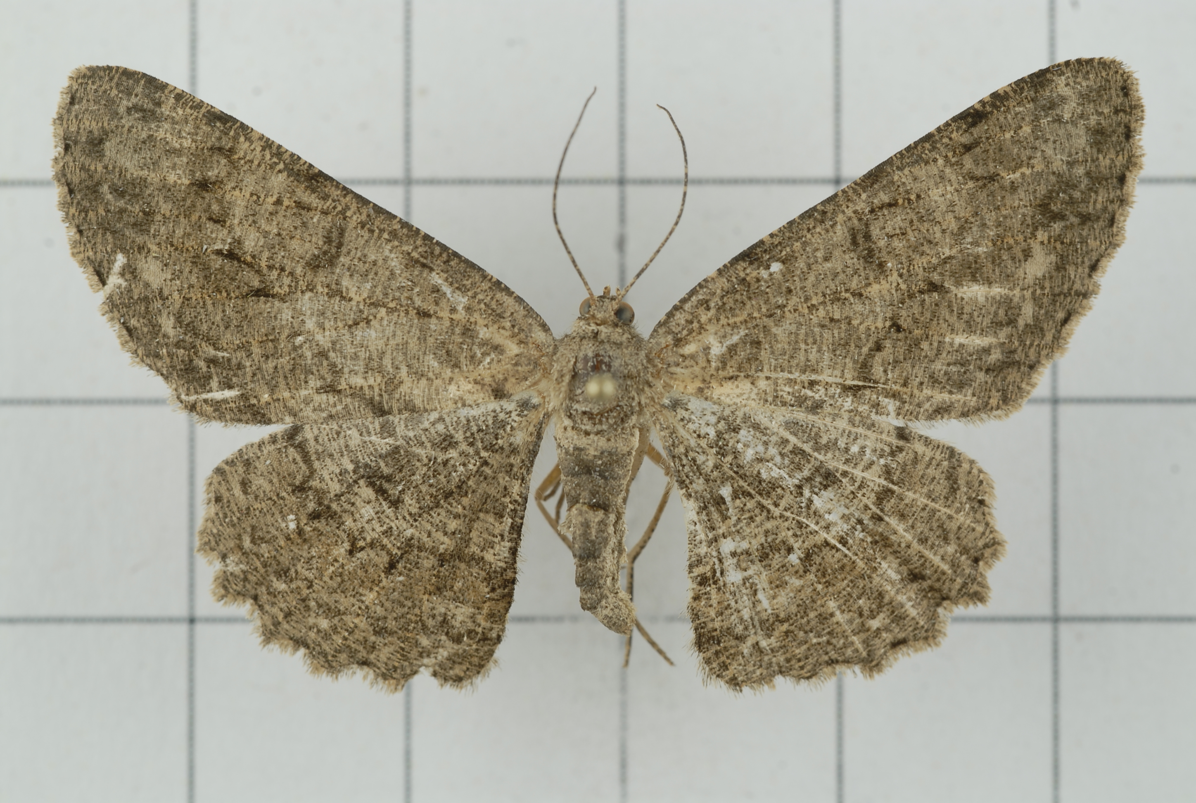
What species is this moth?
Hypomecis punctinalis glos
